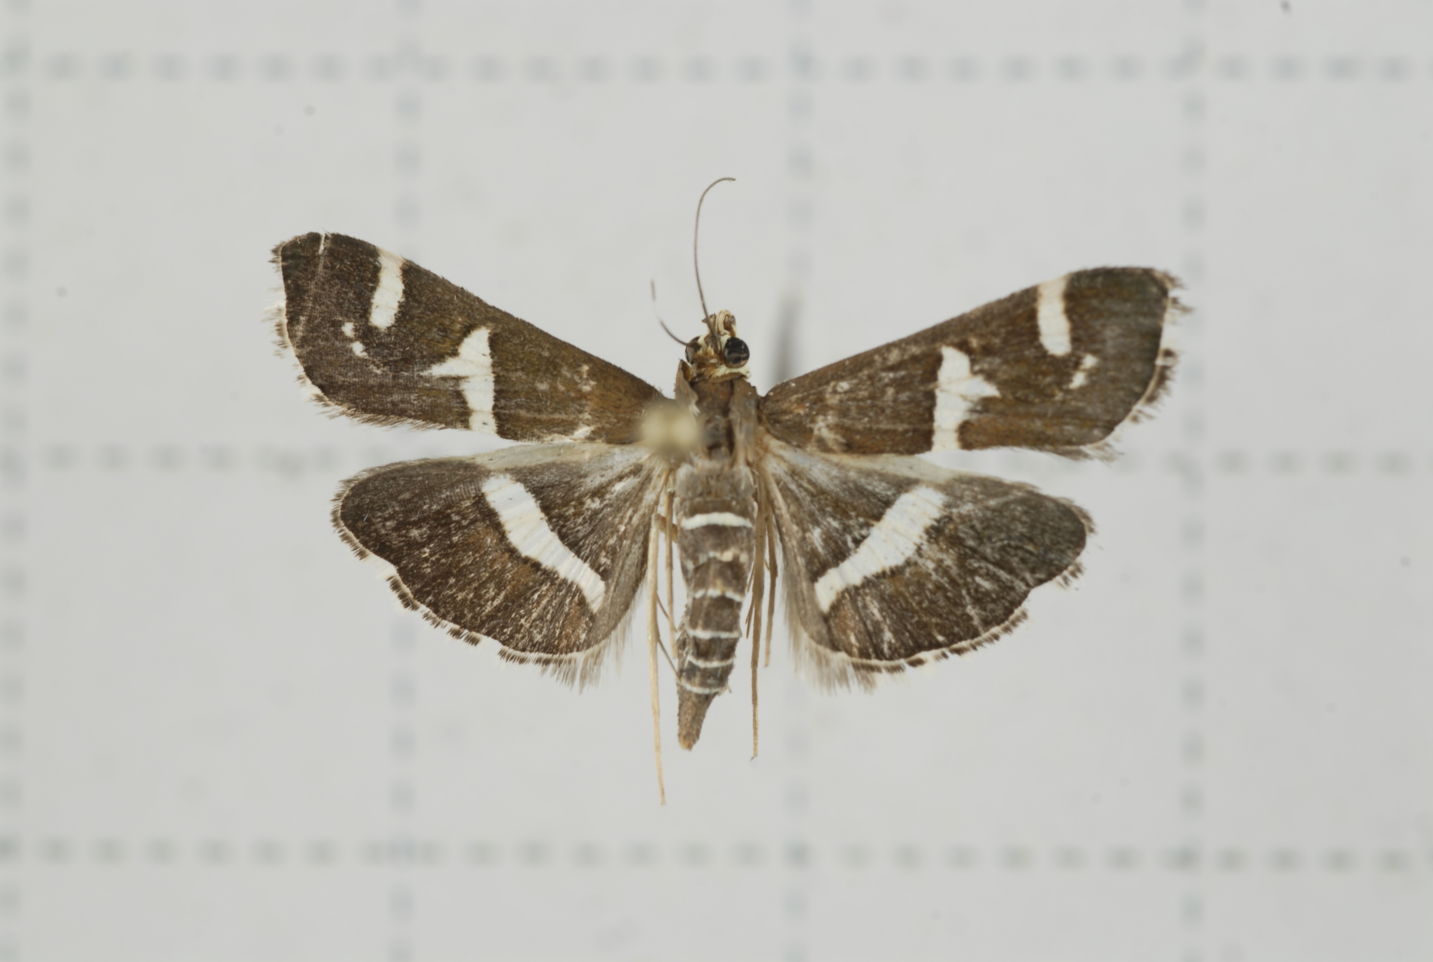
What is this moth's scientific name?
Spoladea recurvalis
